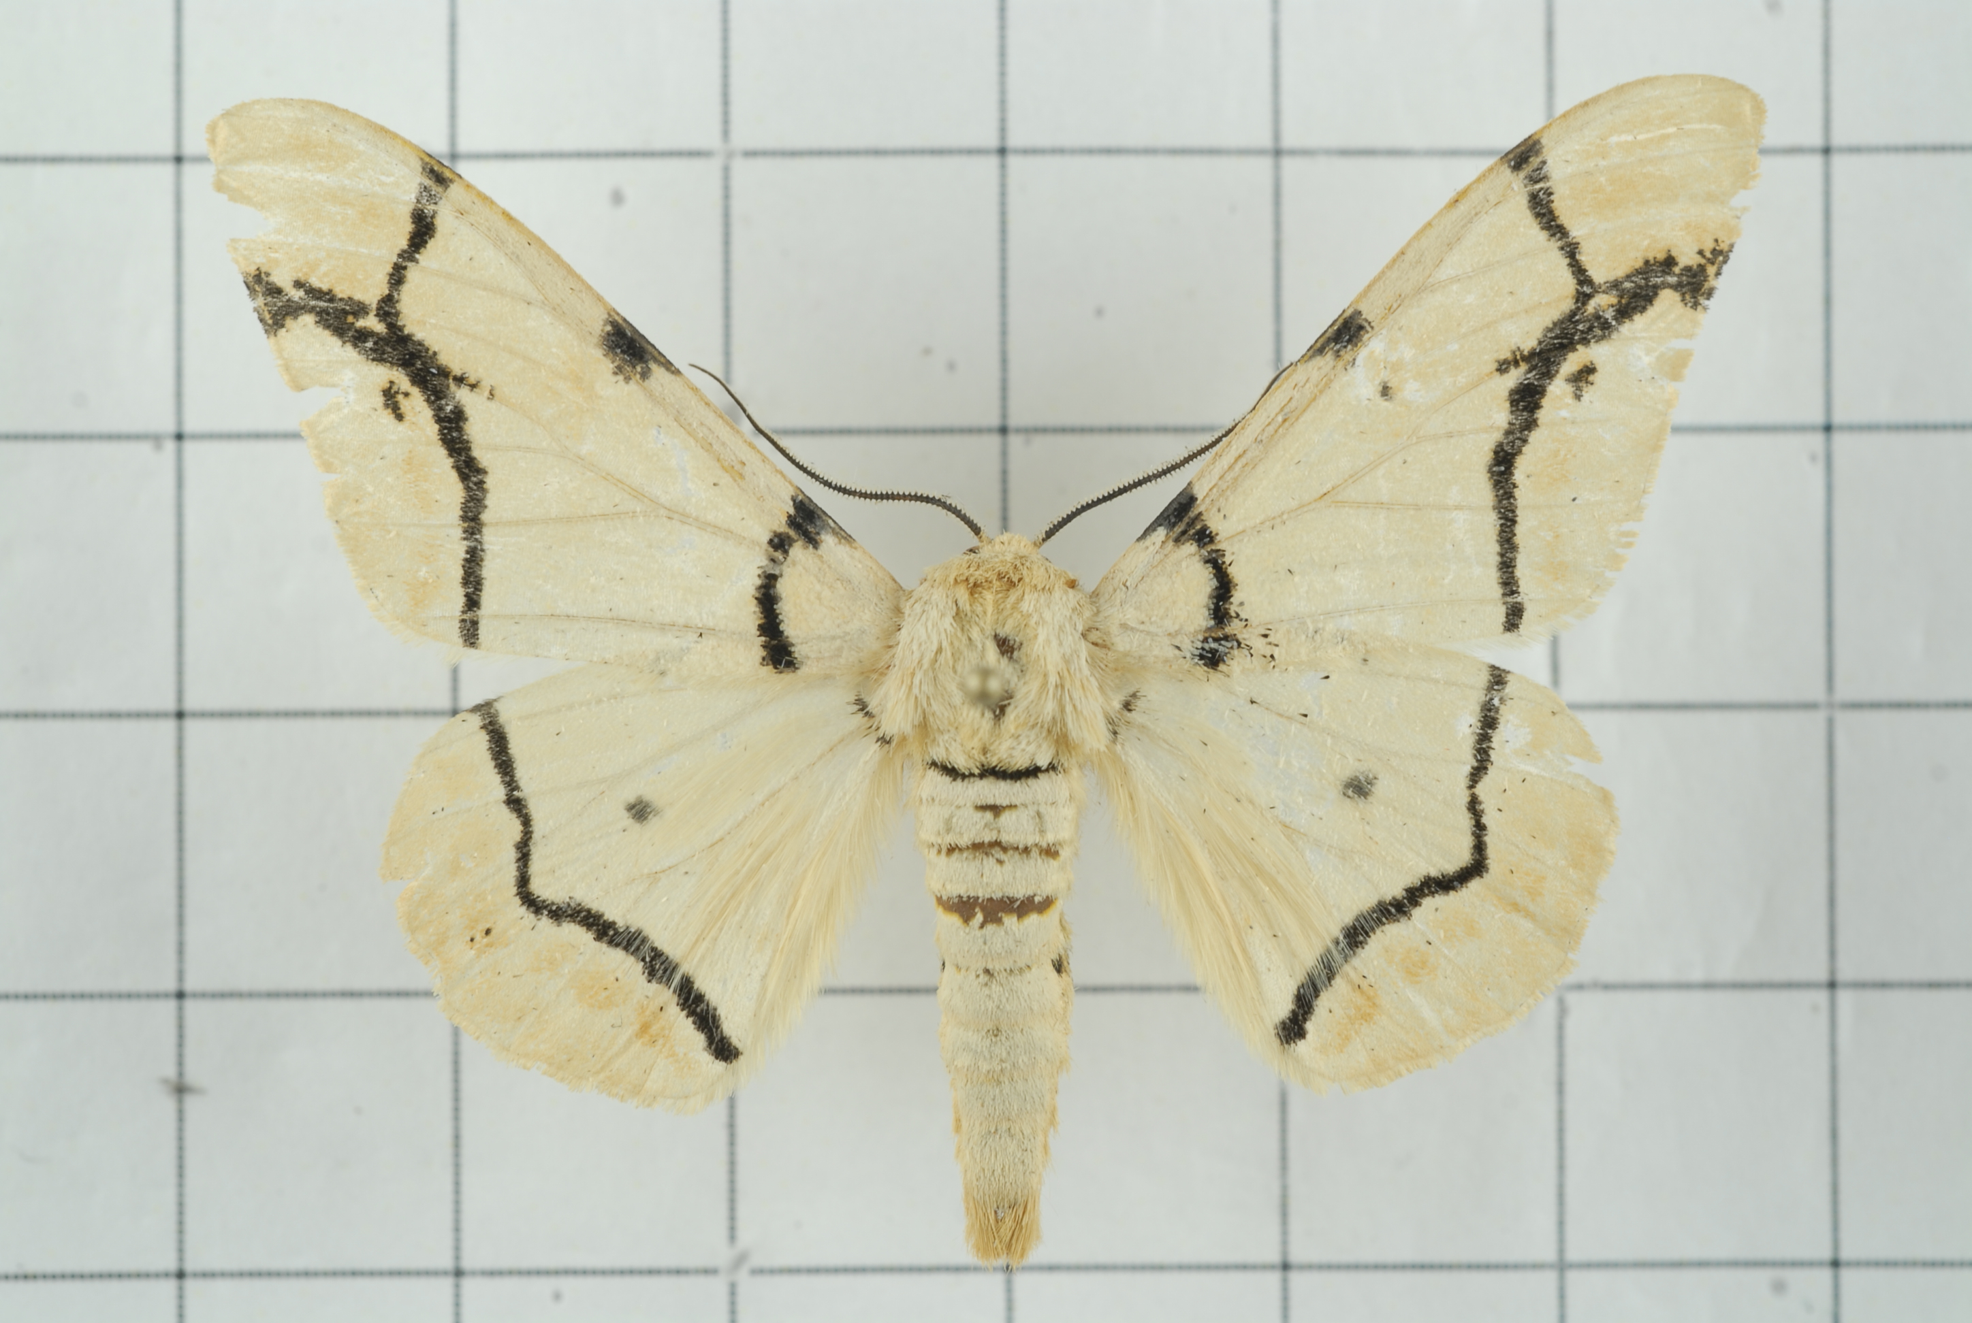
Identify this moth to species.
Biston perclara
